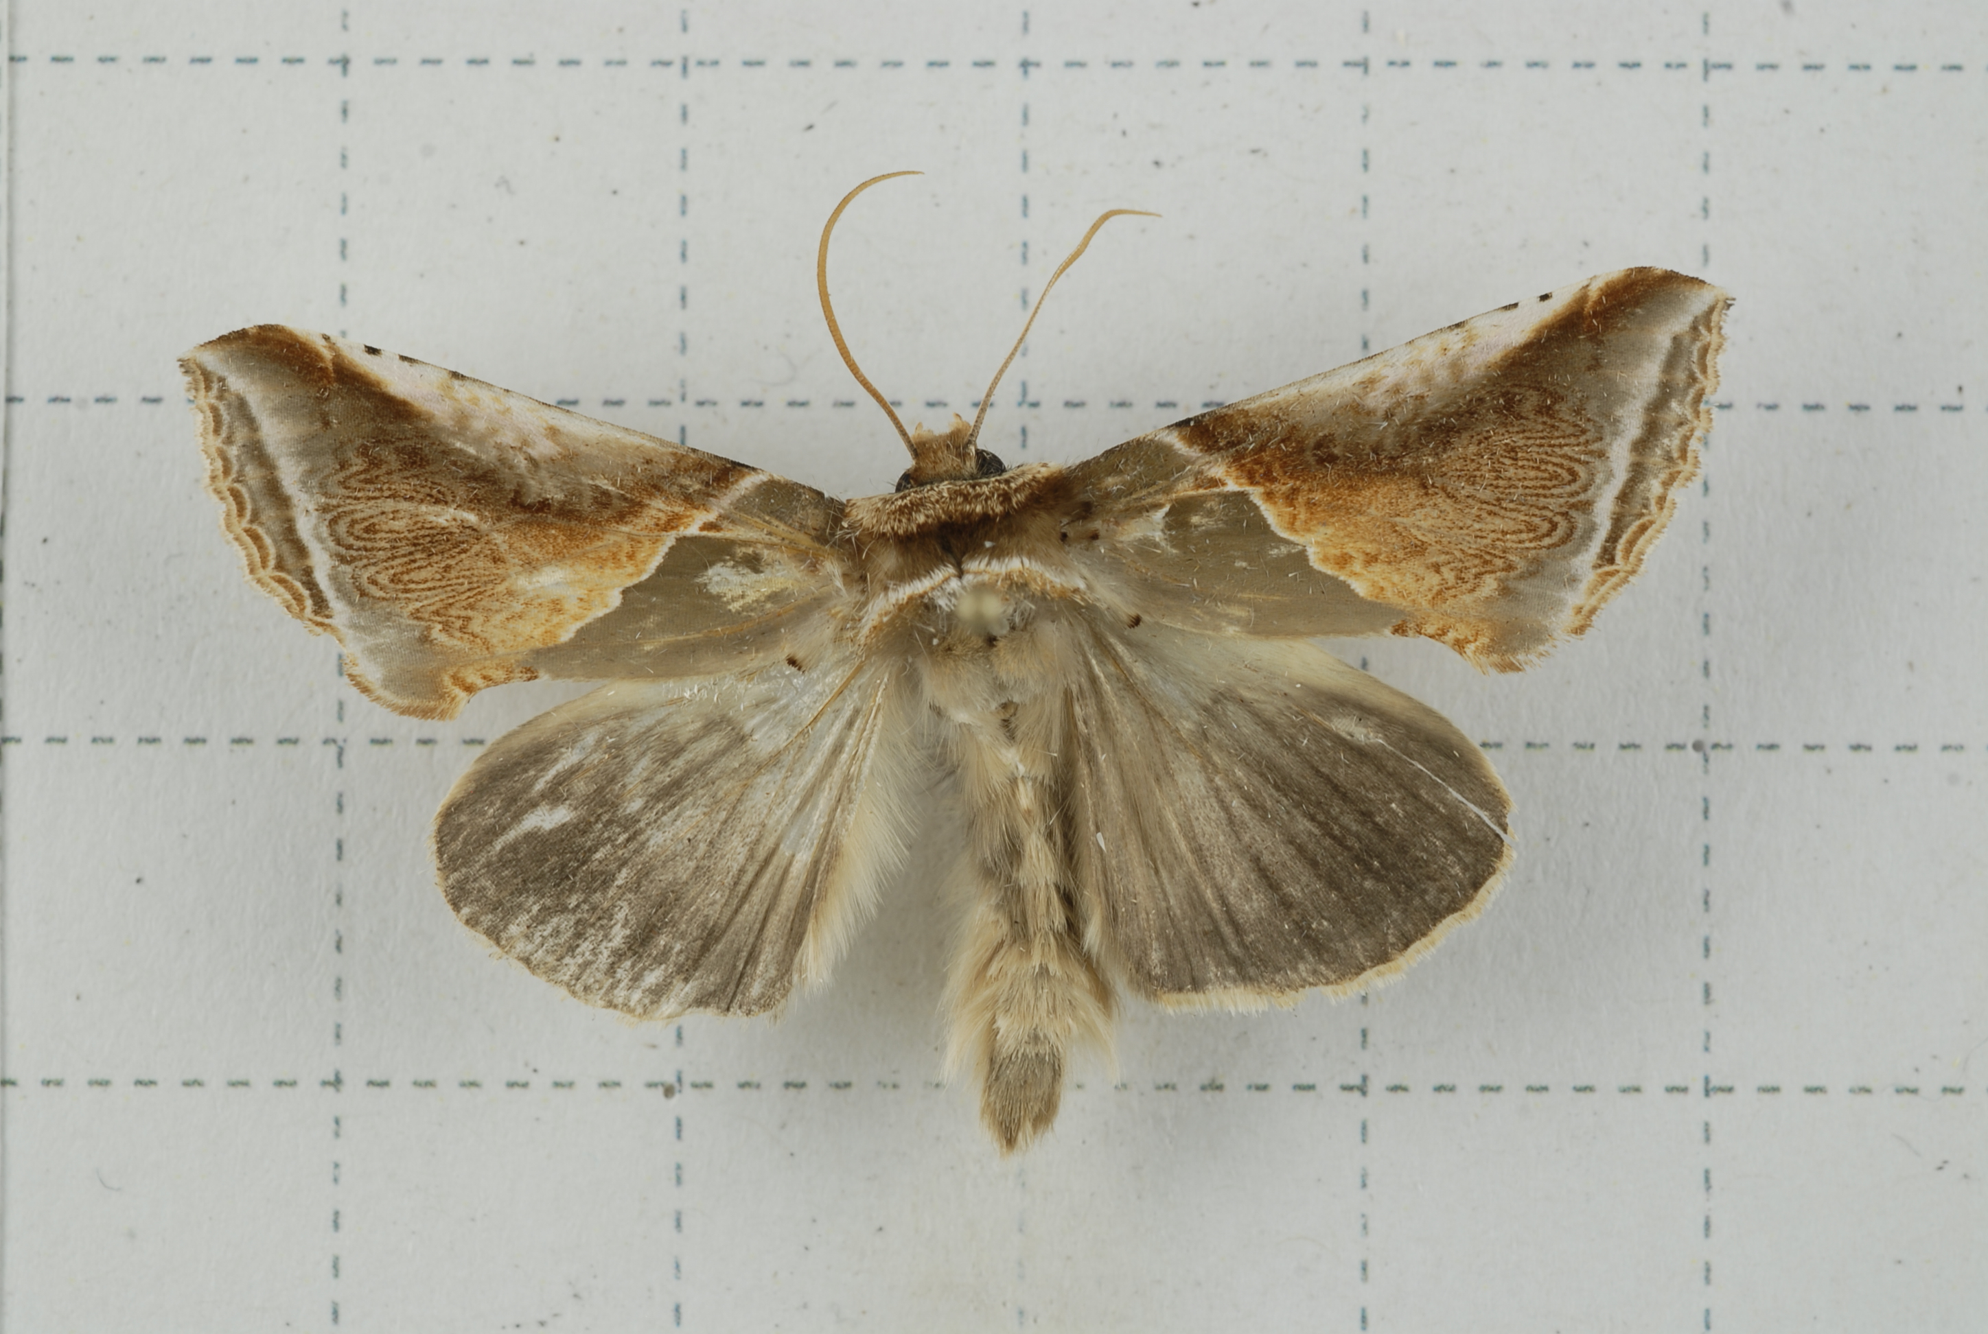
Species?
Habrosyne indica formosana
